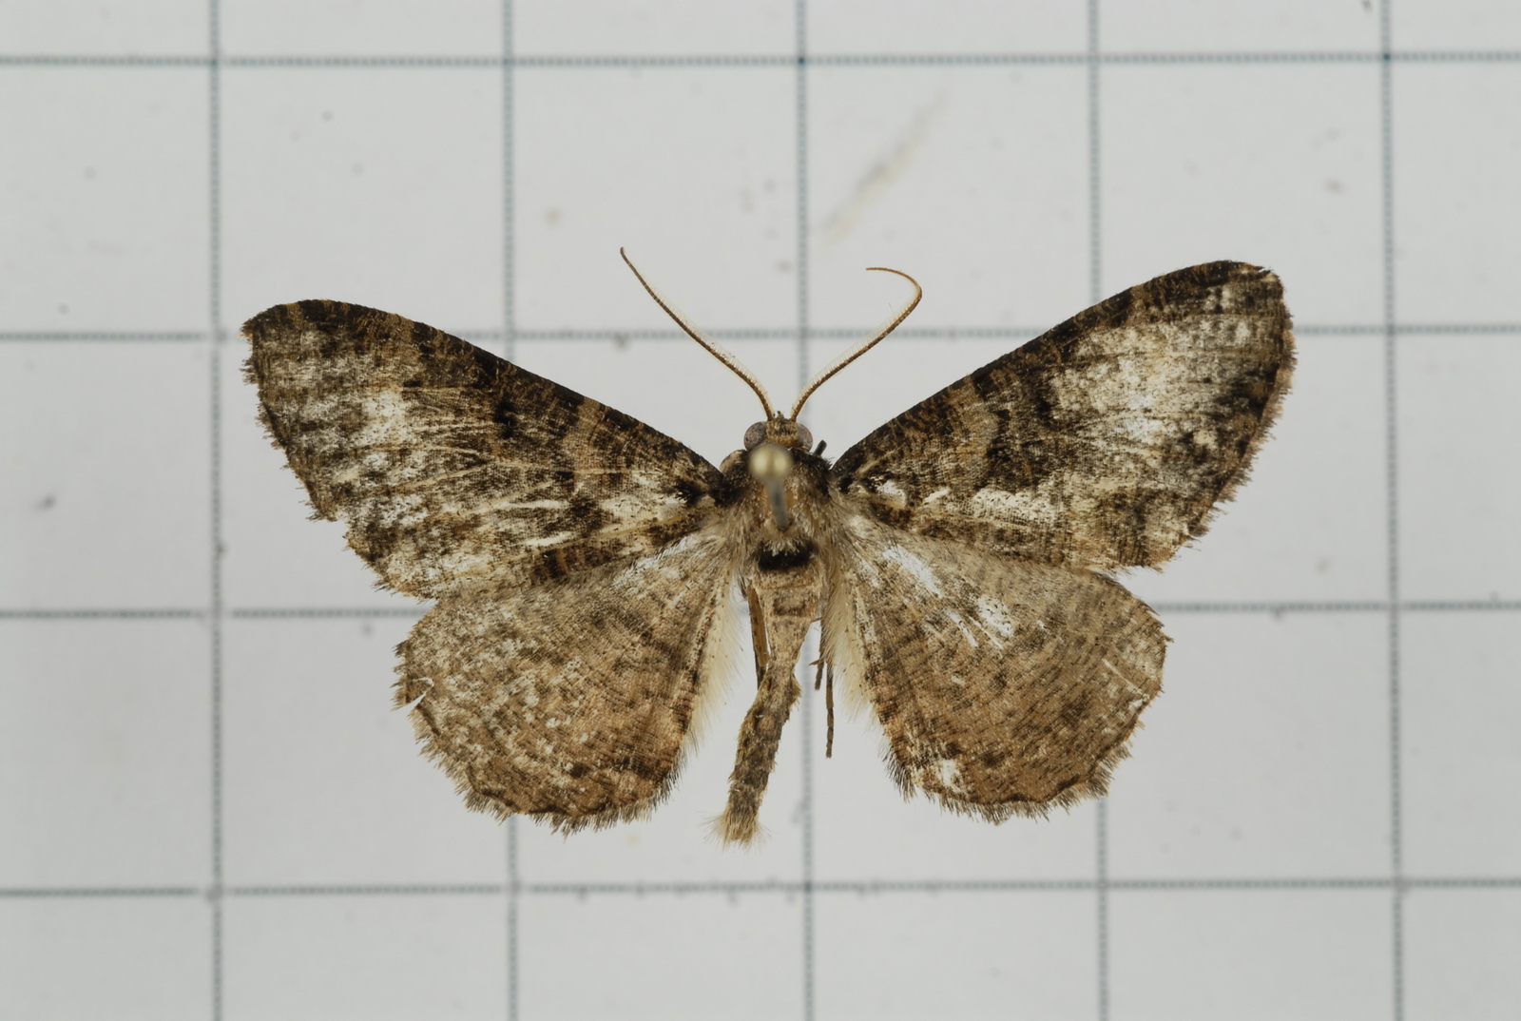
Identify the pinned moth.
Parectropis subflava
